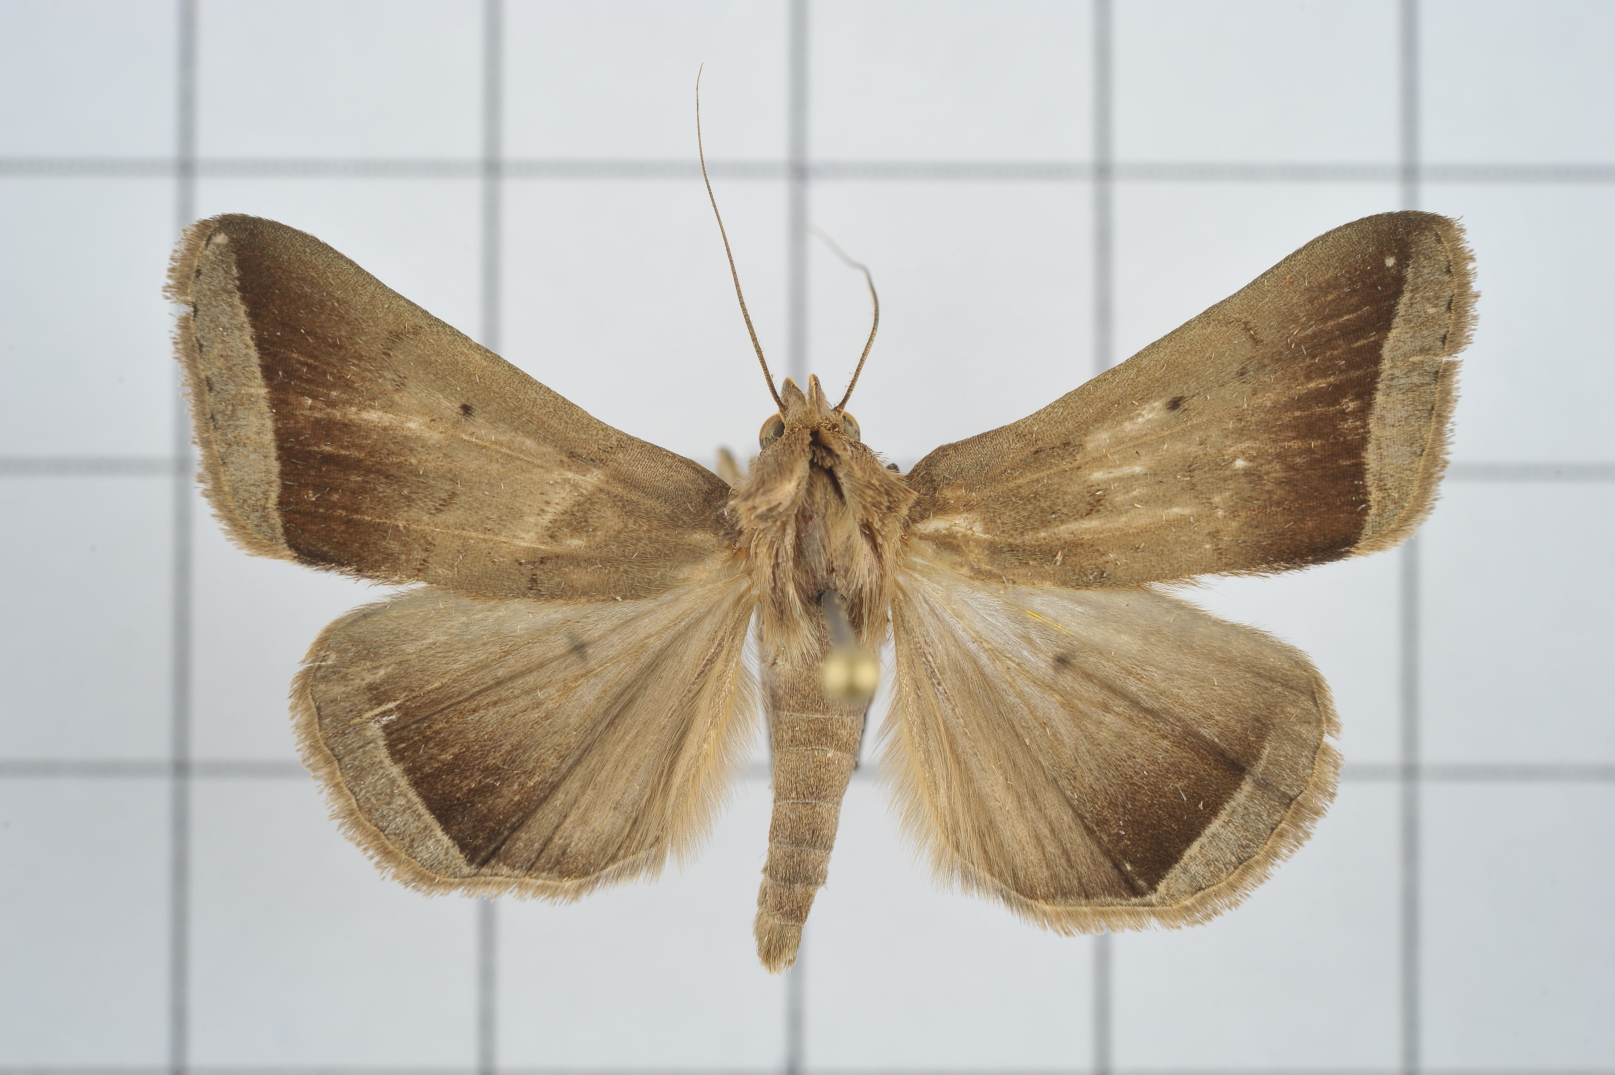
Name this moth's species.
Simplicia bimarginata
